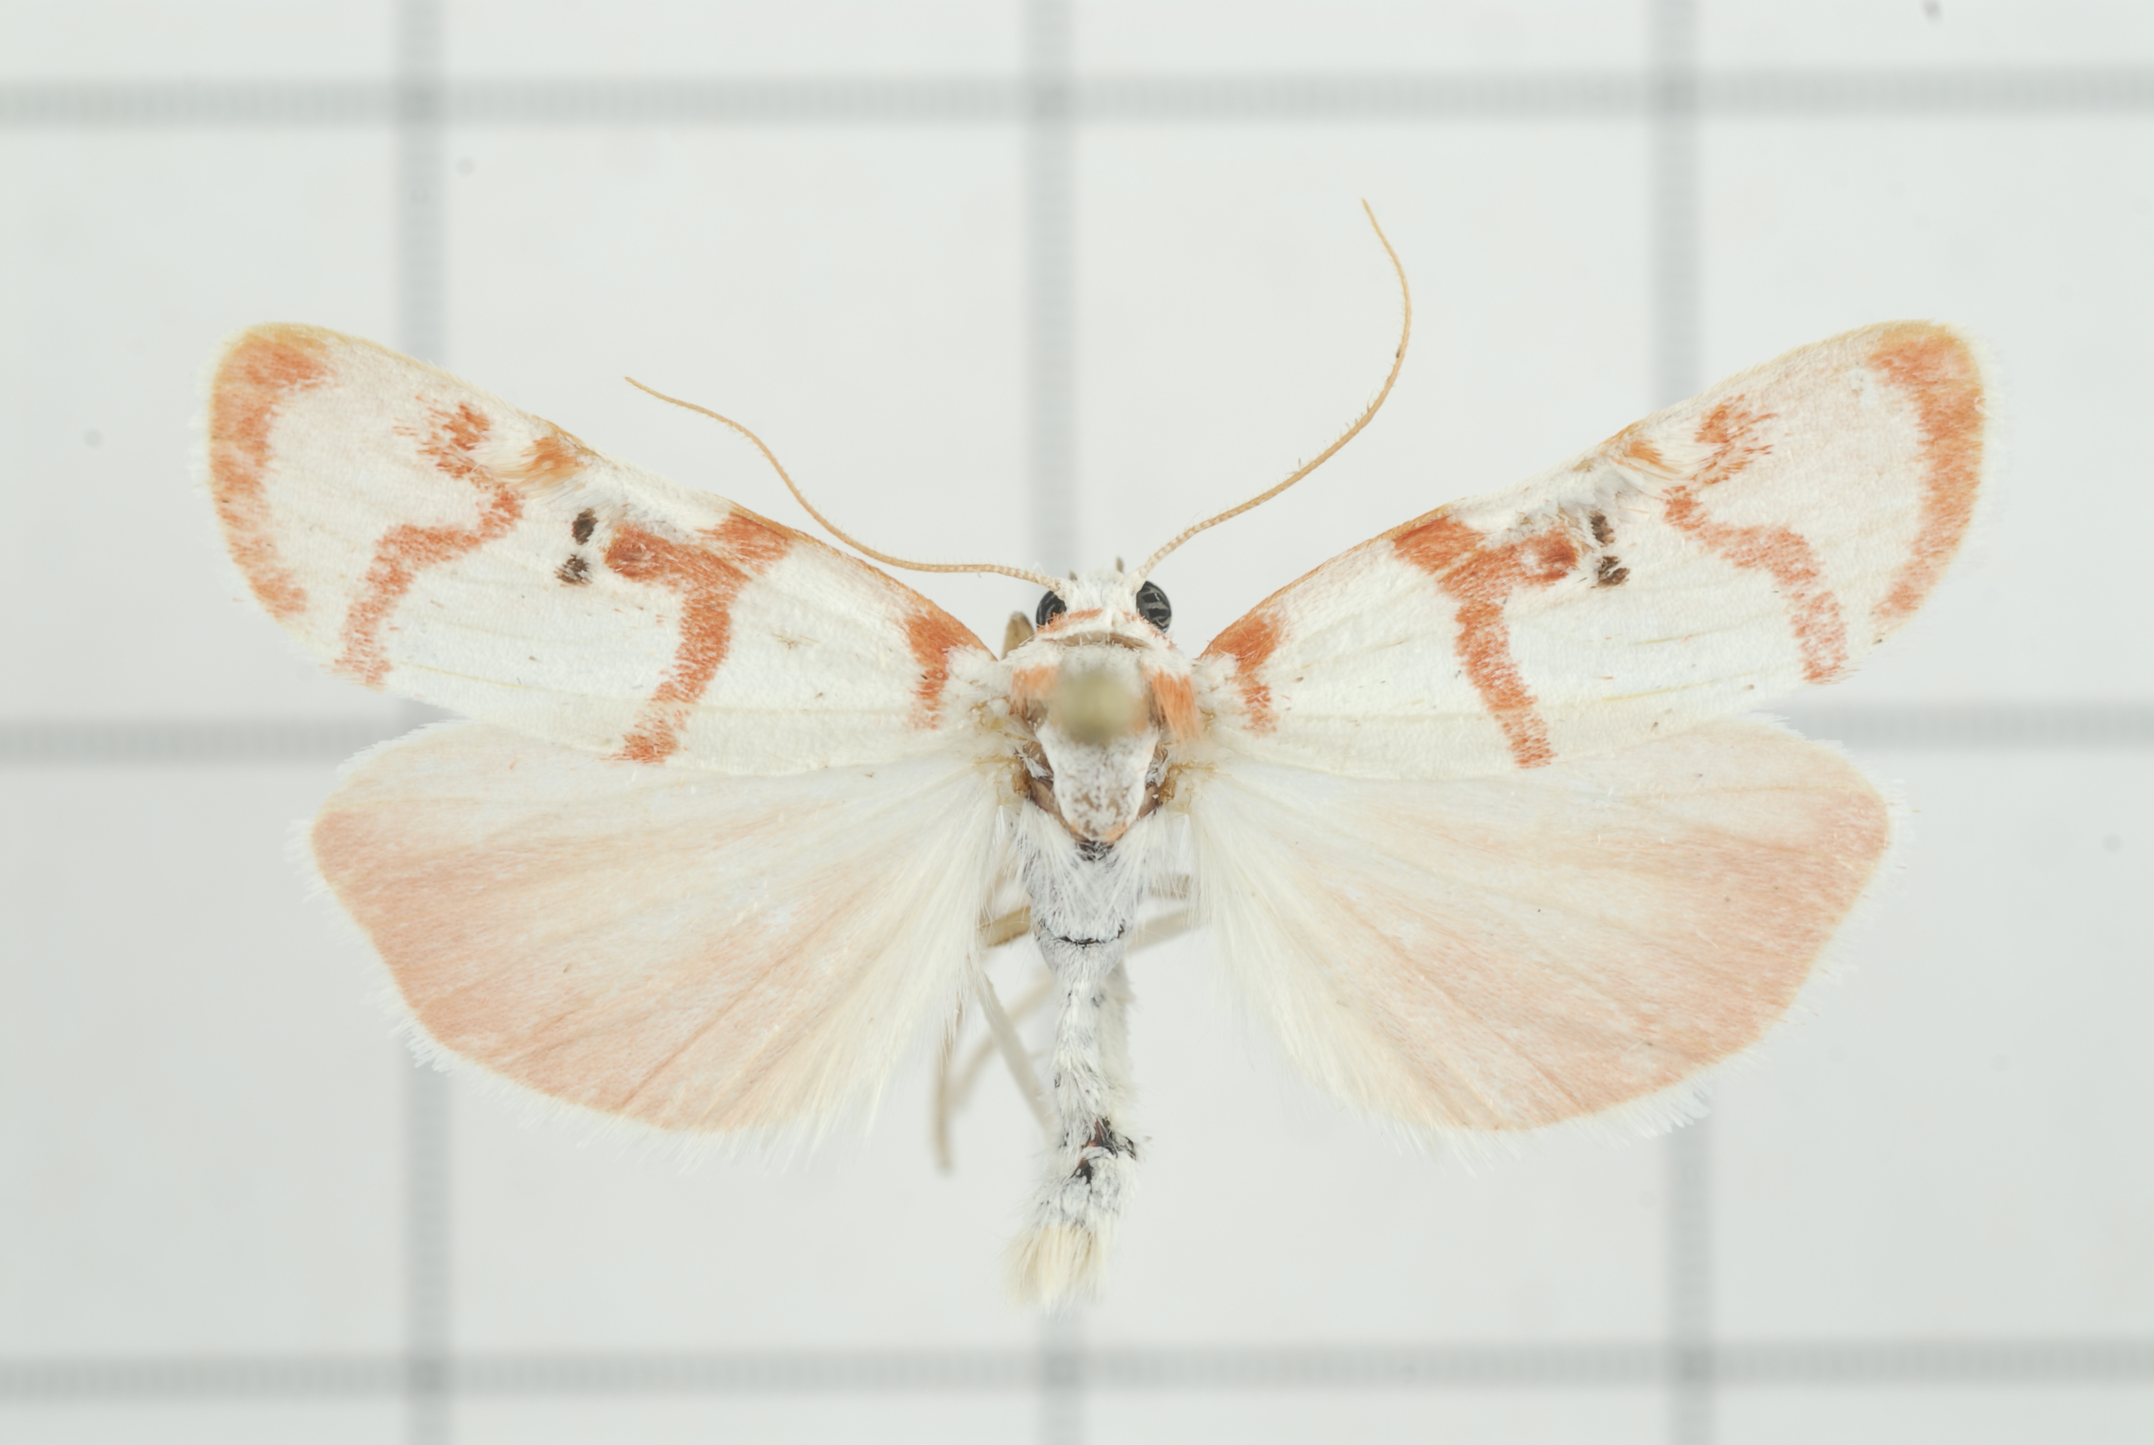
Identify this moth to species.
Cyana hamata hamata
